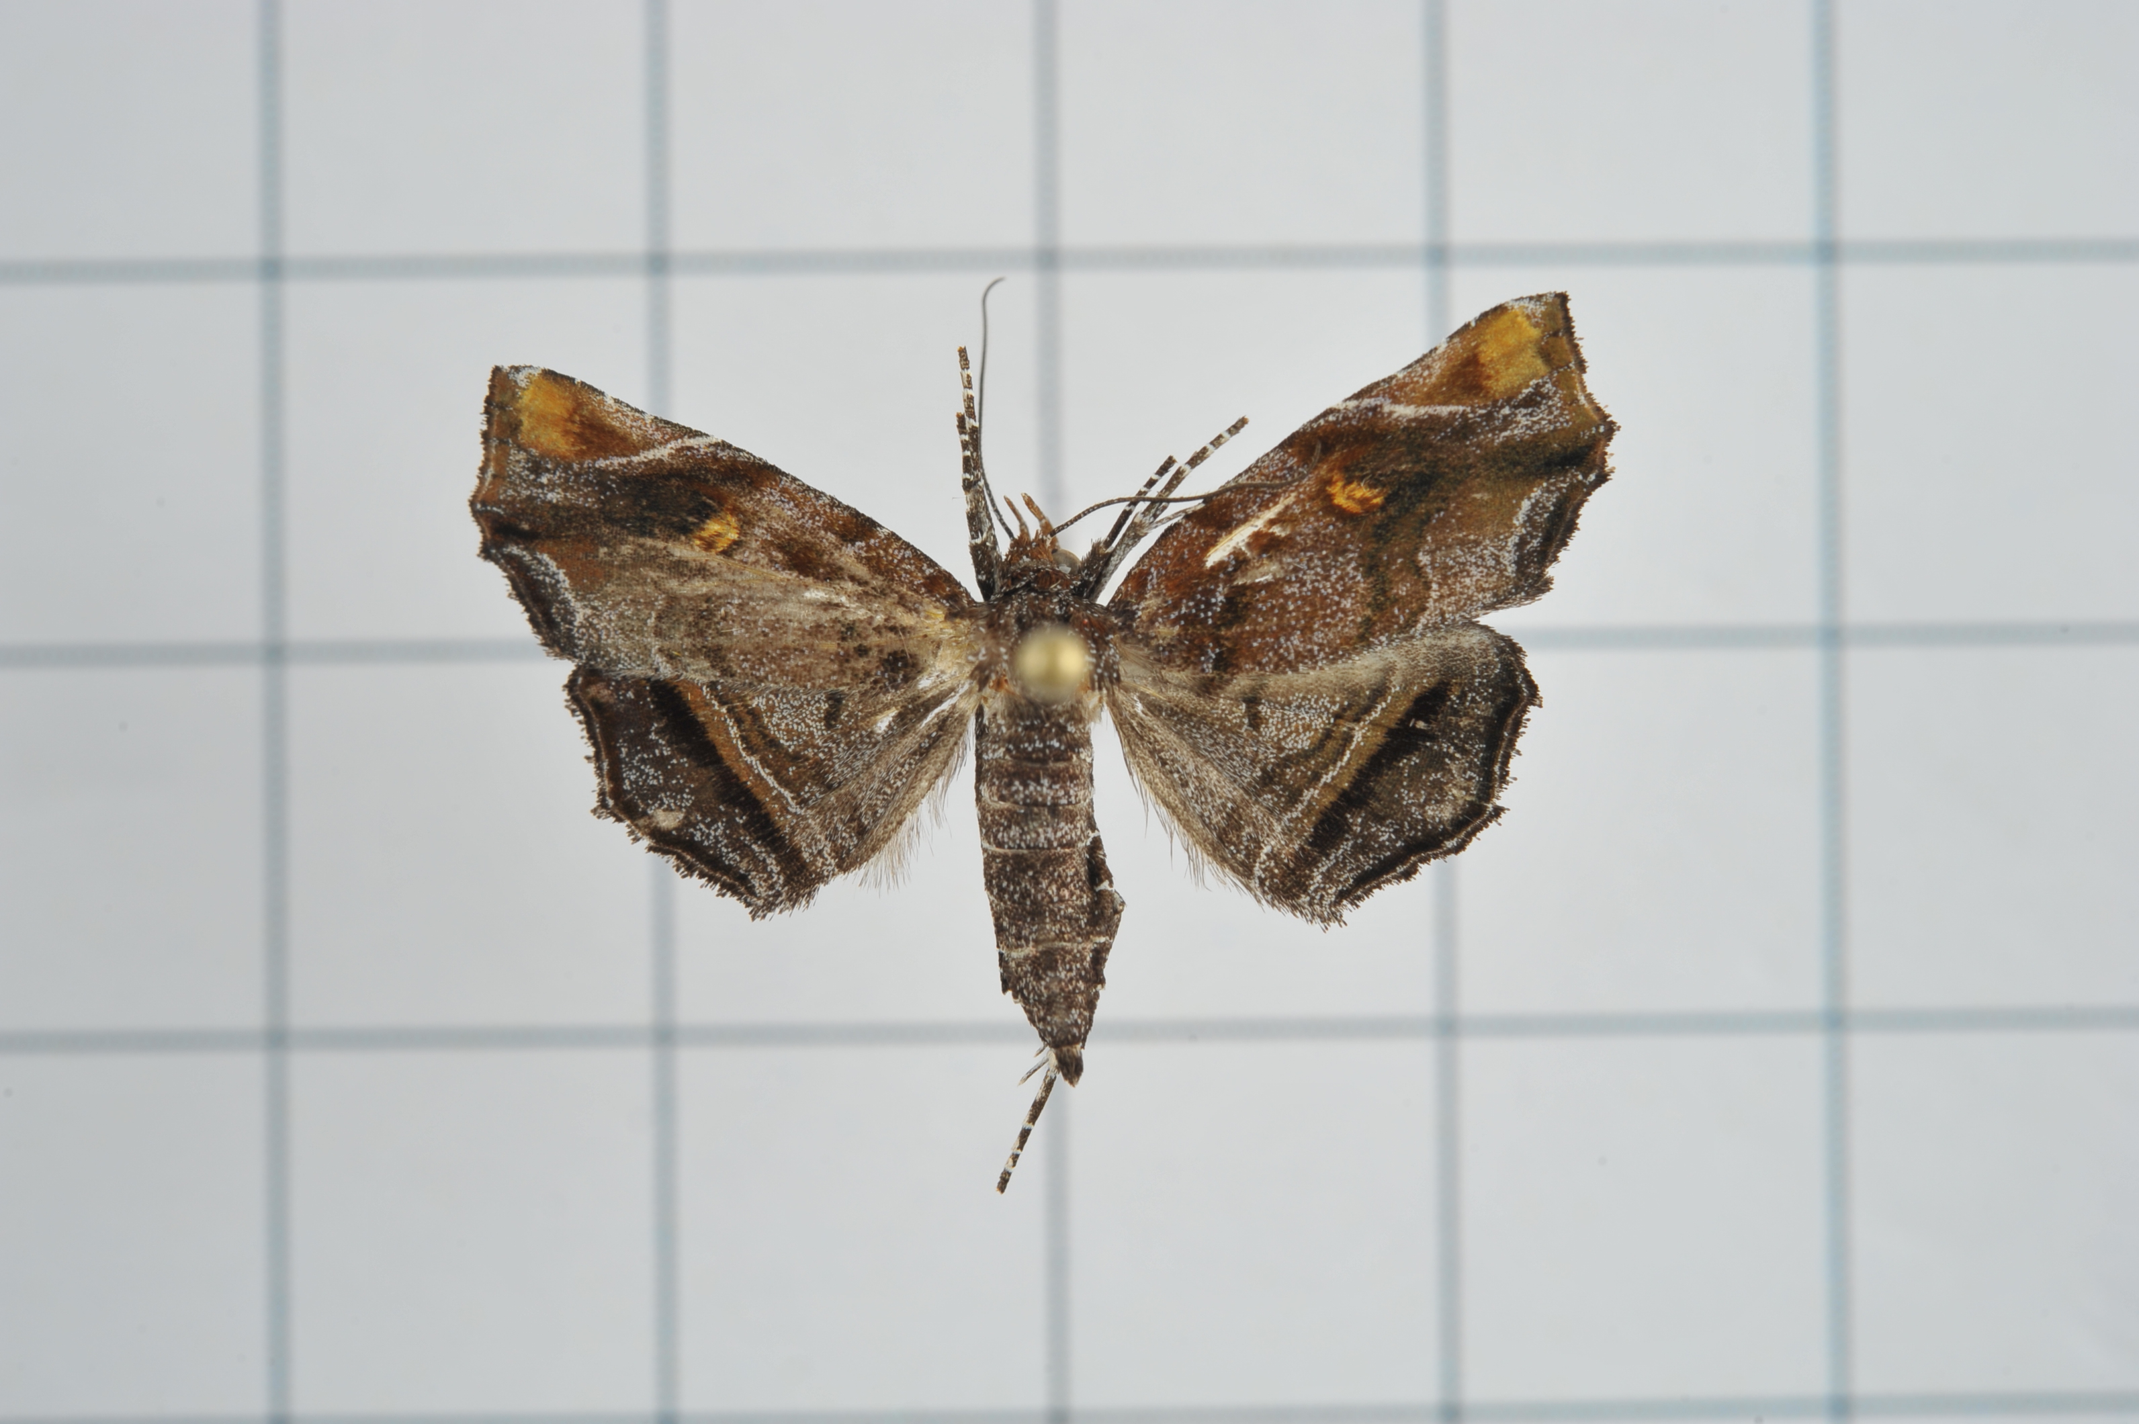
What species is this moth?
Egnasia nagadeboides
